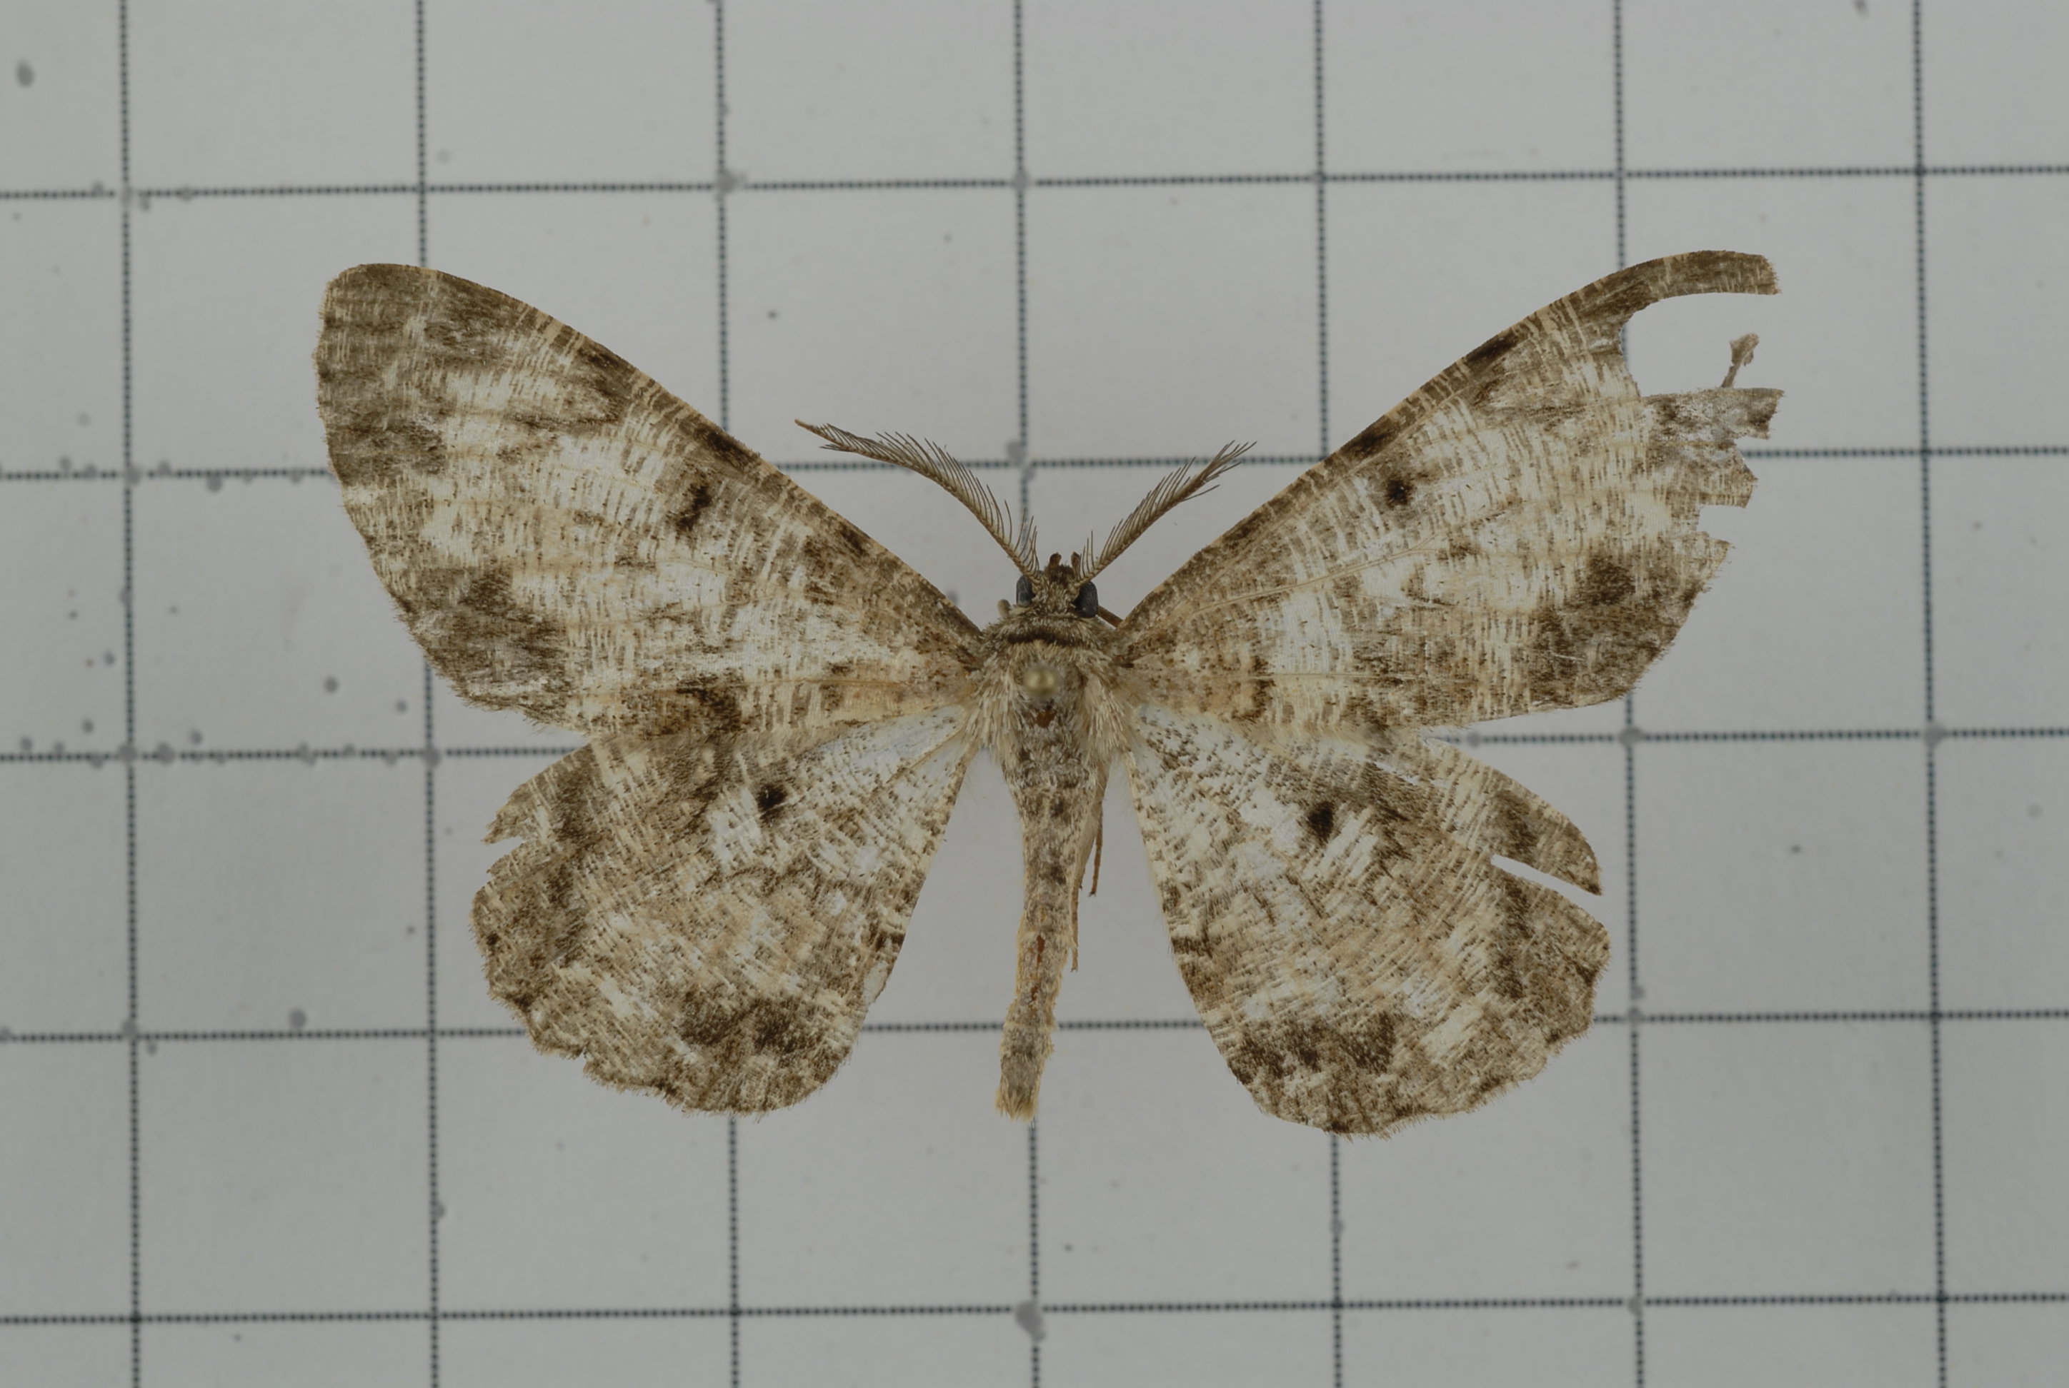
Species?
Hypomecis percnioides
